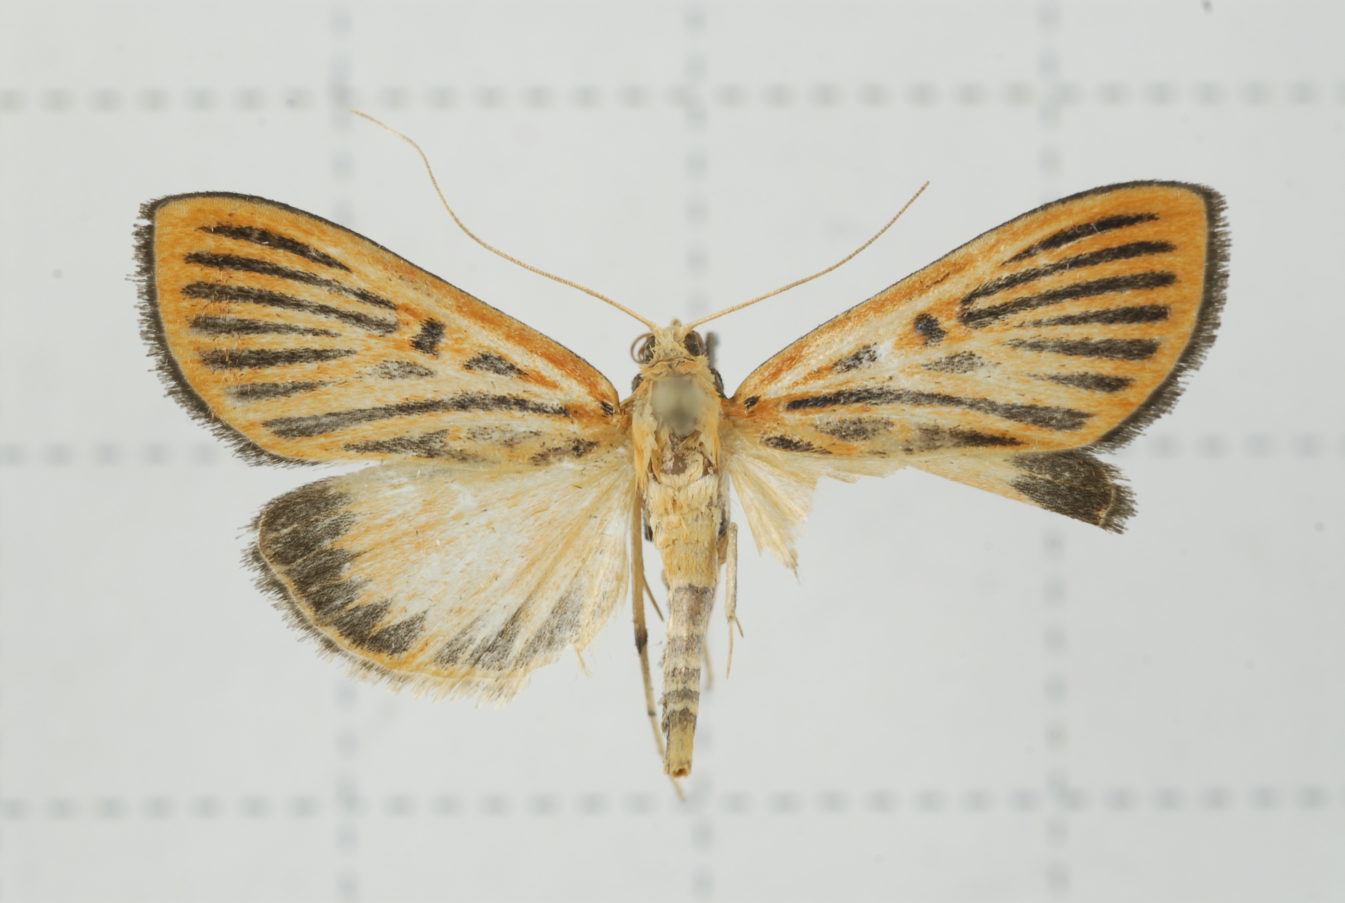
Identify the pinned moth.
Tyspanodes striata
